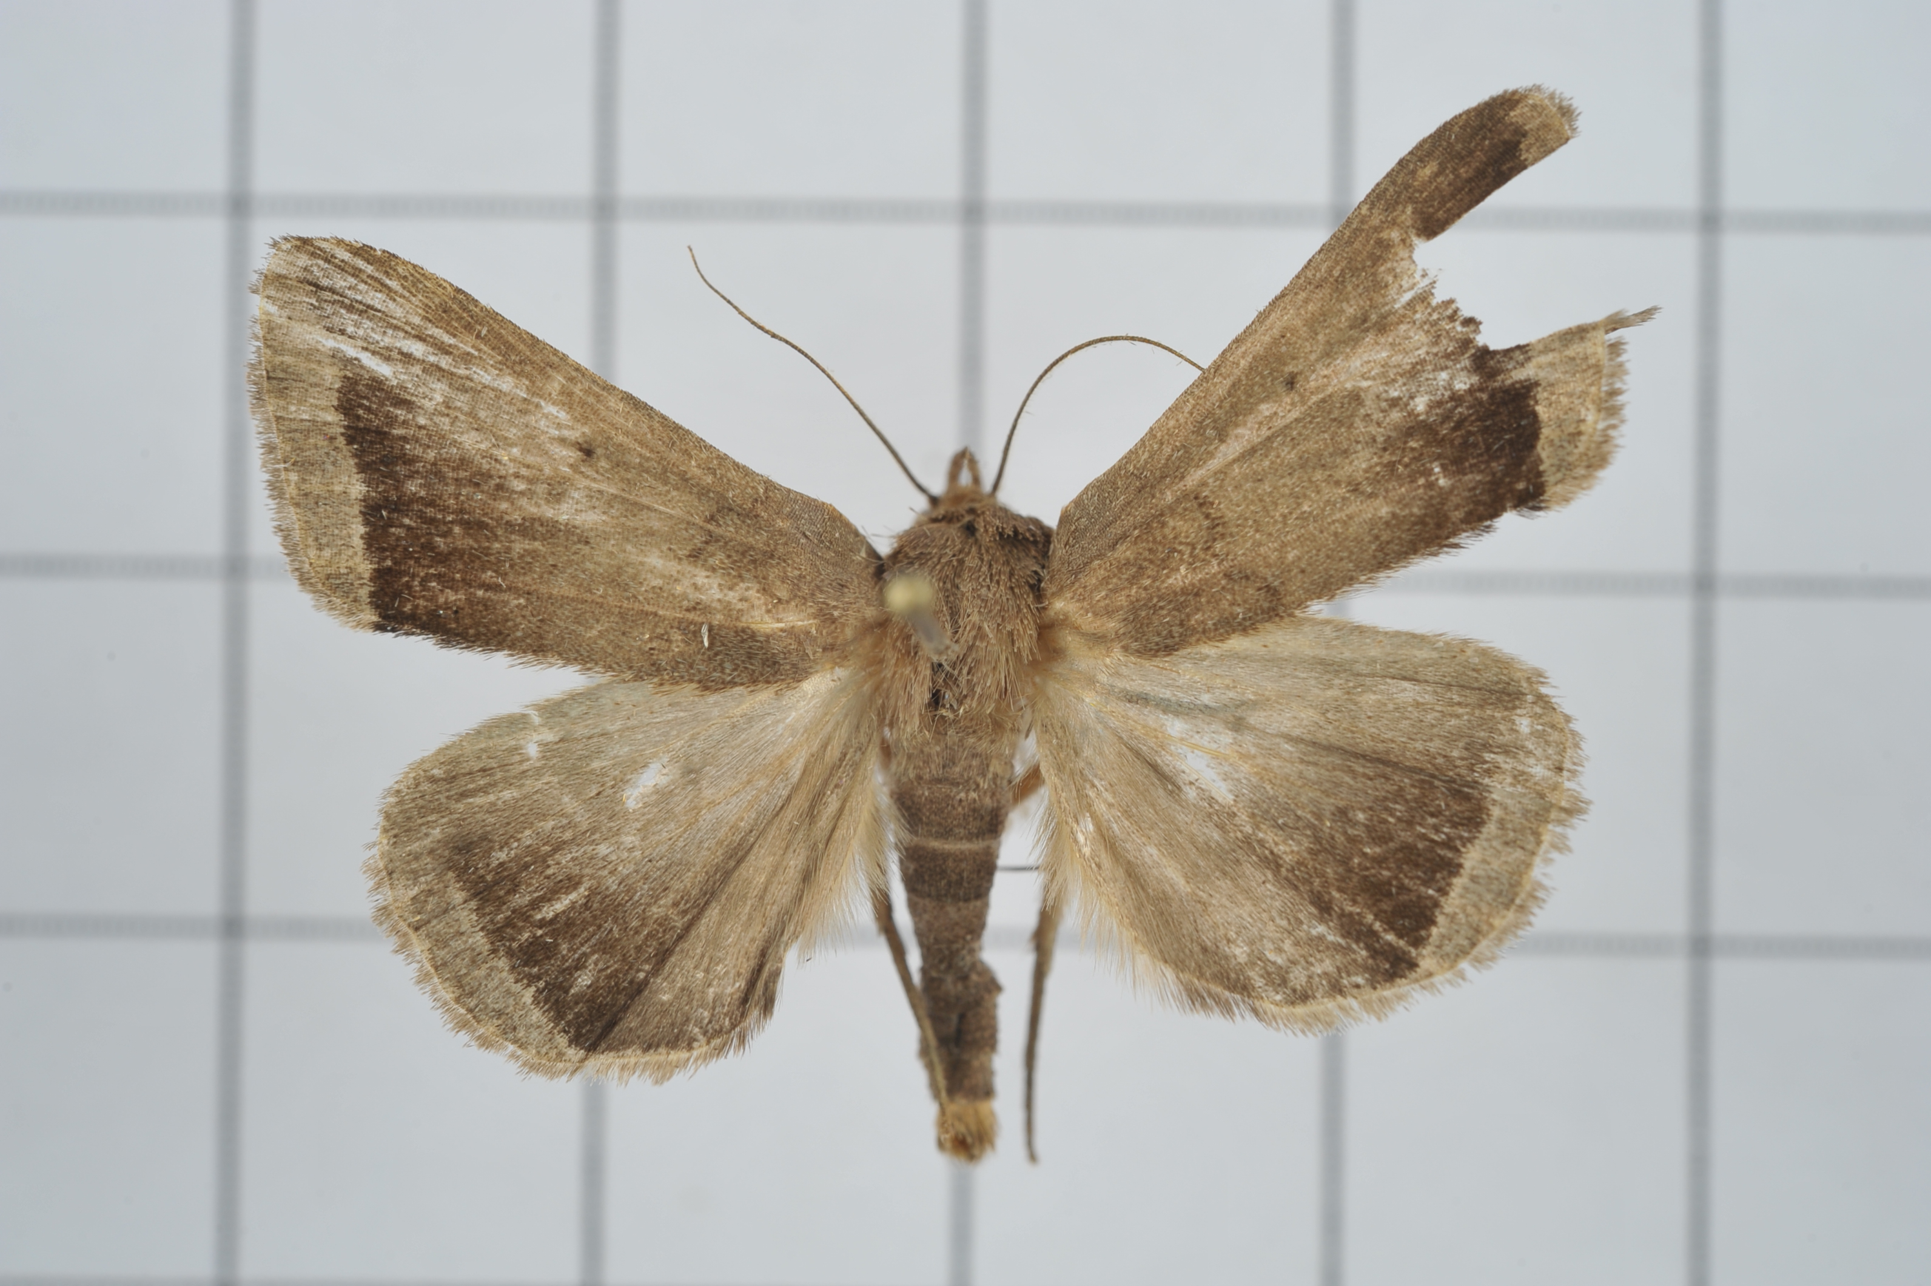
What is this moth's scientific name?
Simplicia bimarginata
